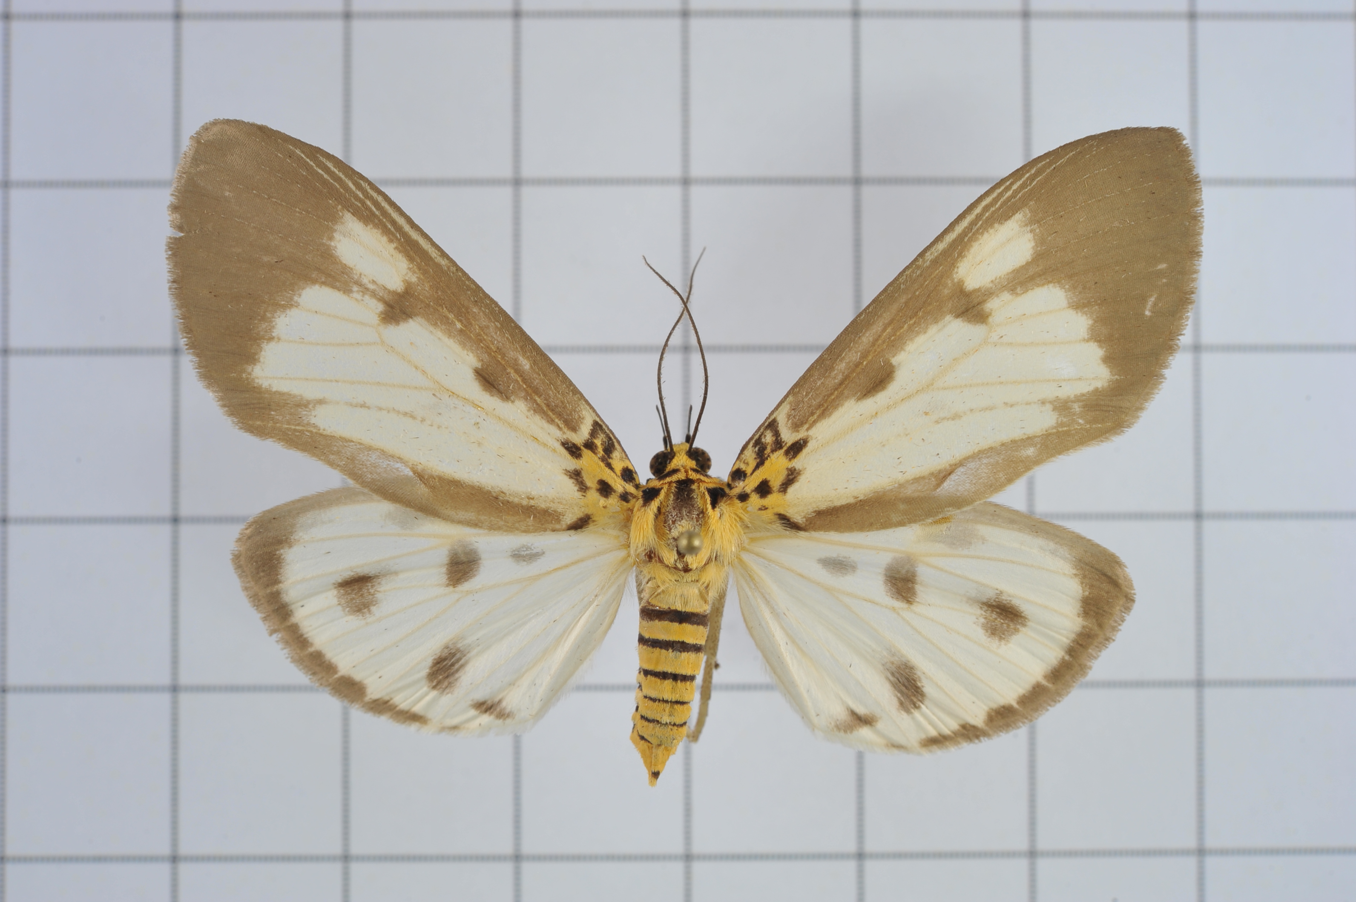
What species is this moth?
Asota plana lacteata
